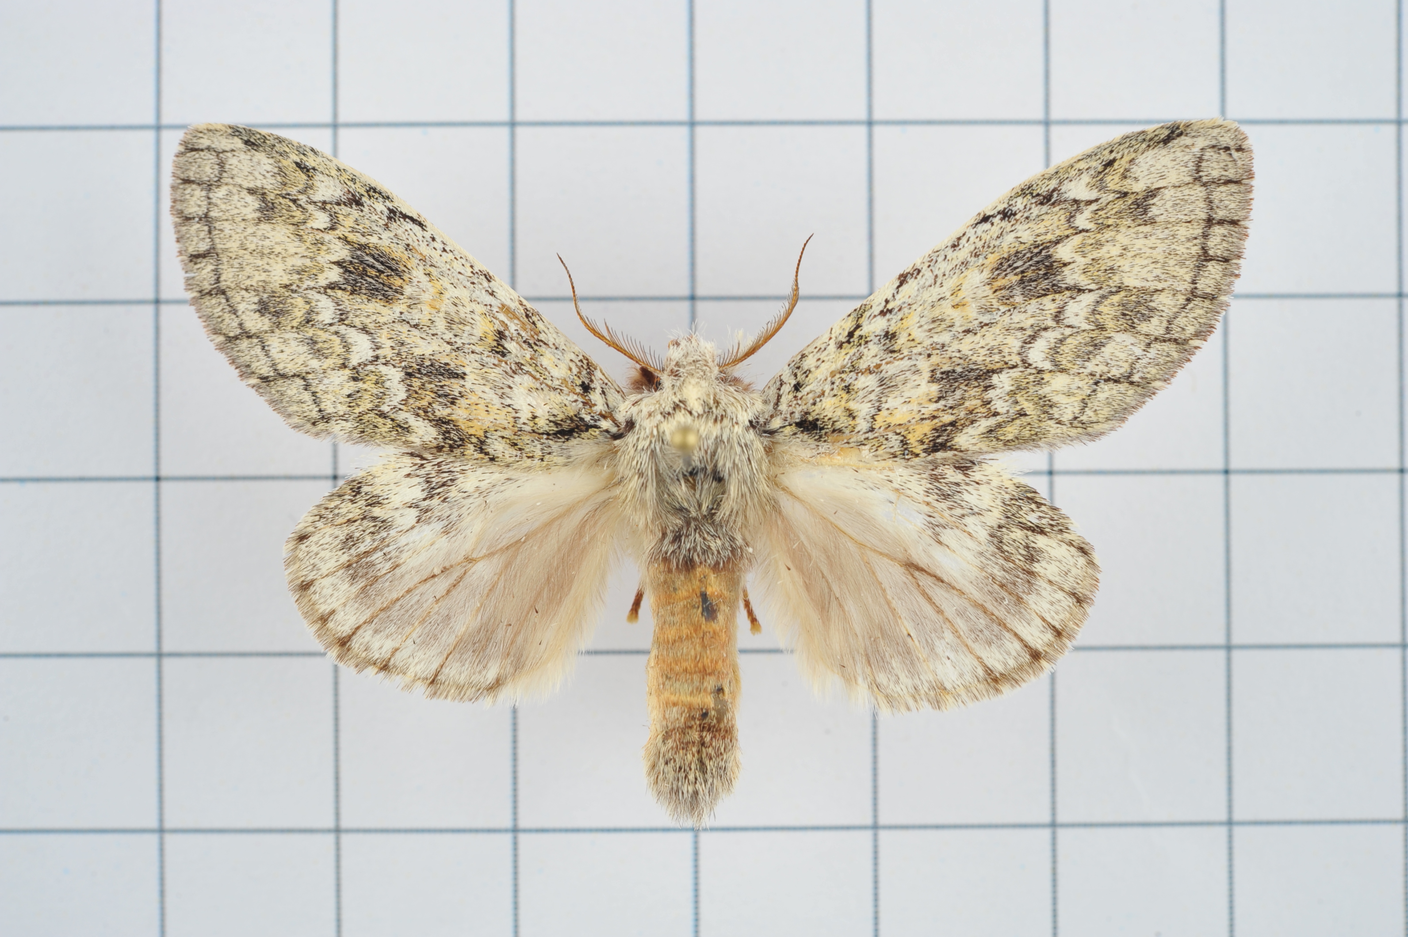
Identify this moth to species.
Syntypistis perdix perdix
